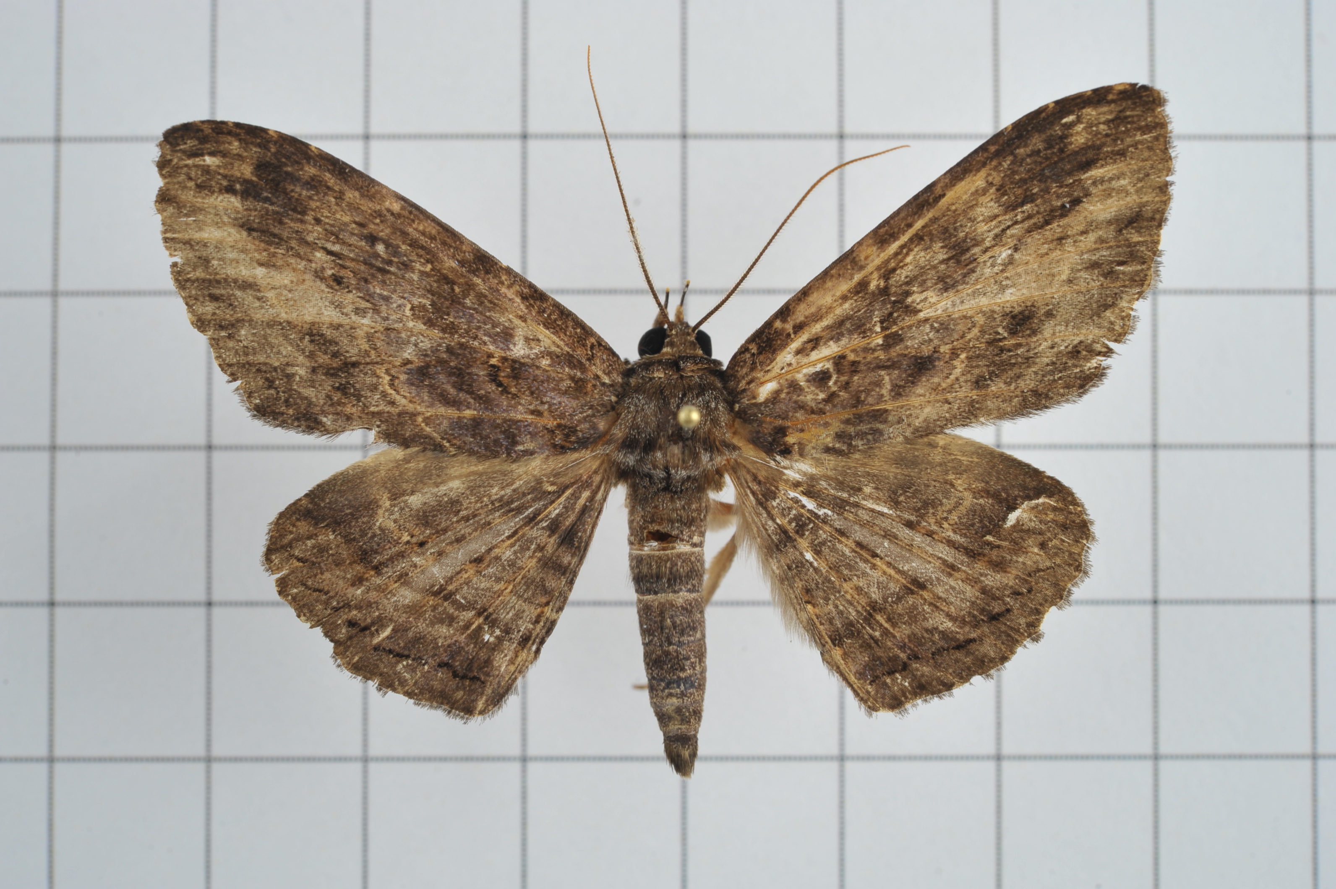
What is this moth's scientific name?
Anisoneura salebrosa
